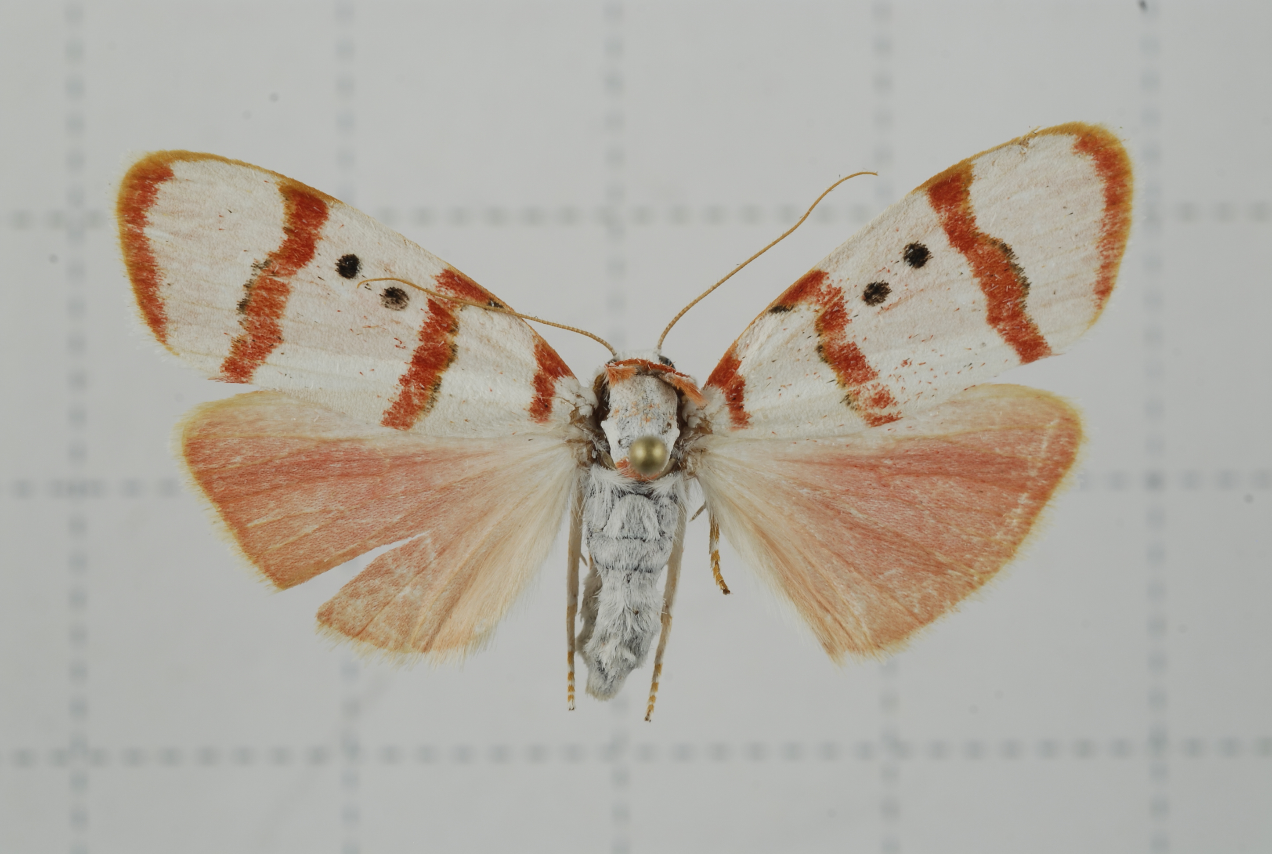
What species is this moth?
Cyana quadripartita
